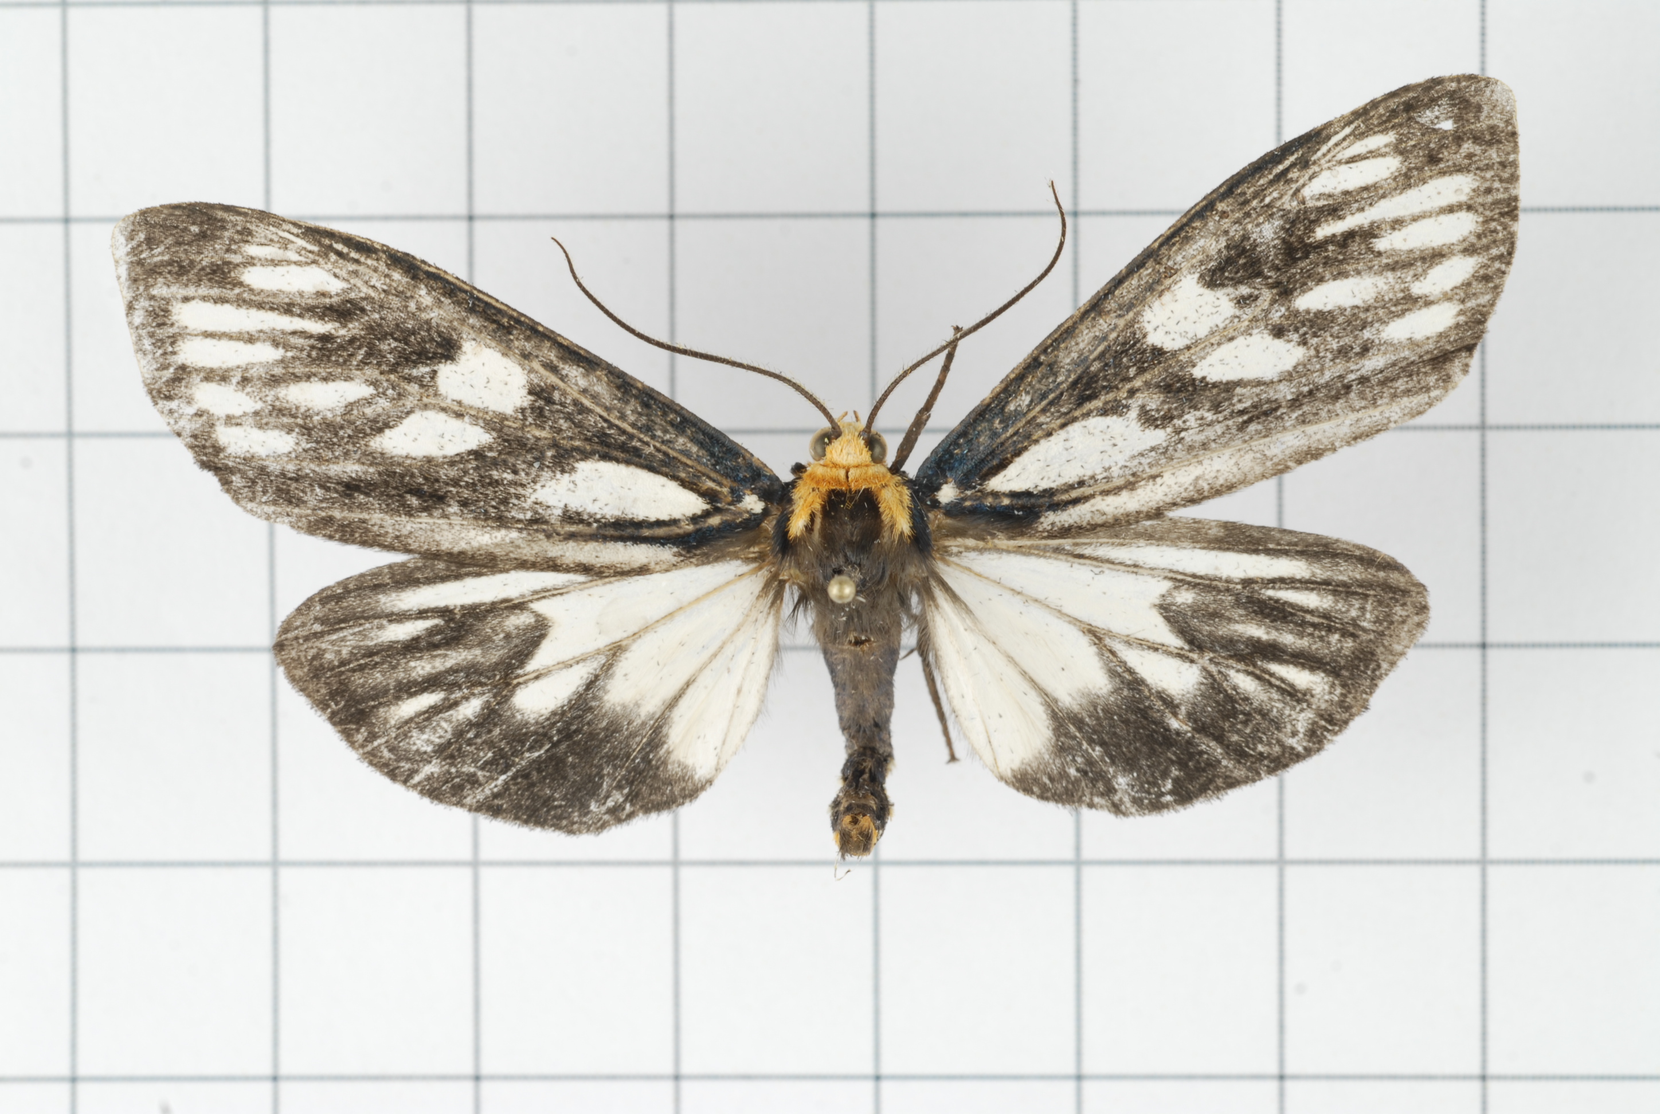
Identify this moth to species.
Macrobrochis gigas
